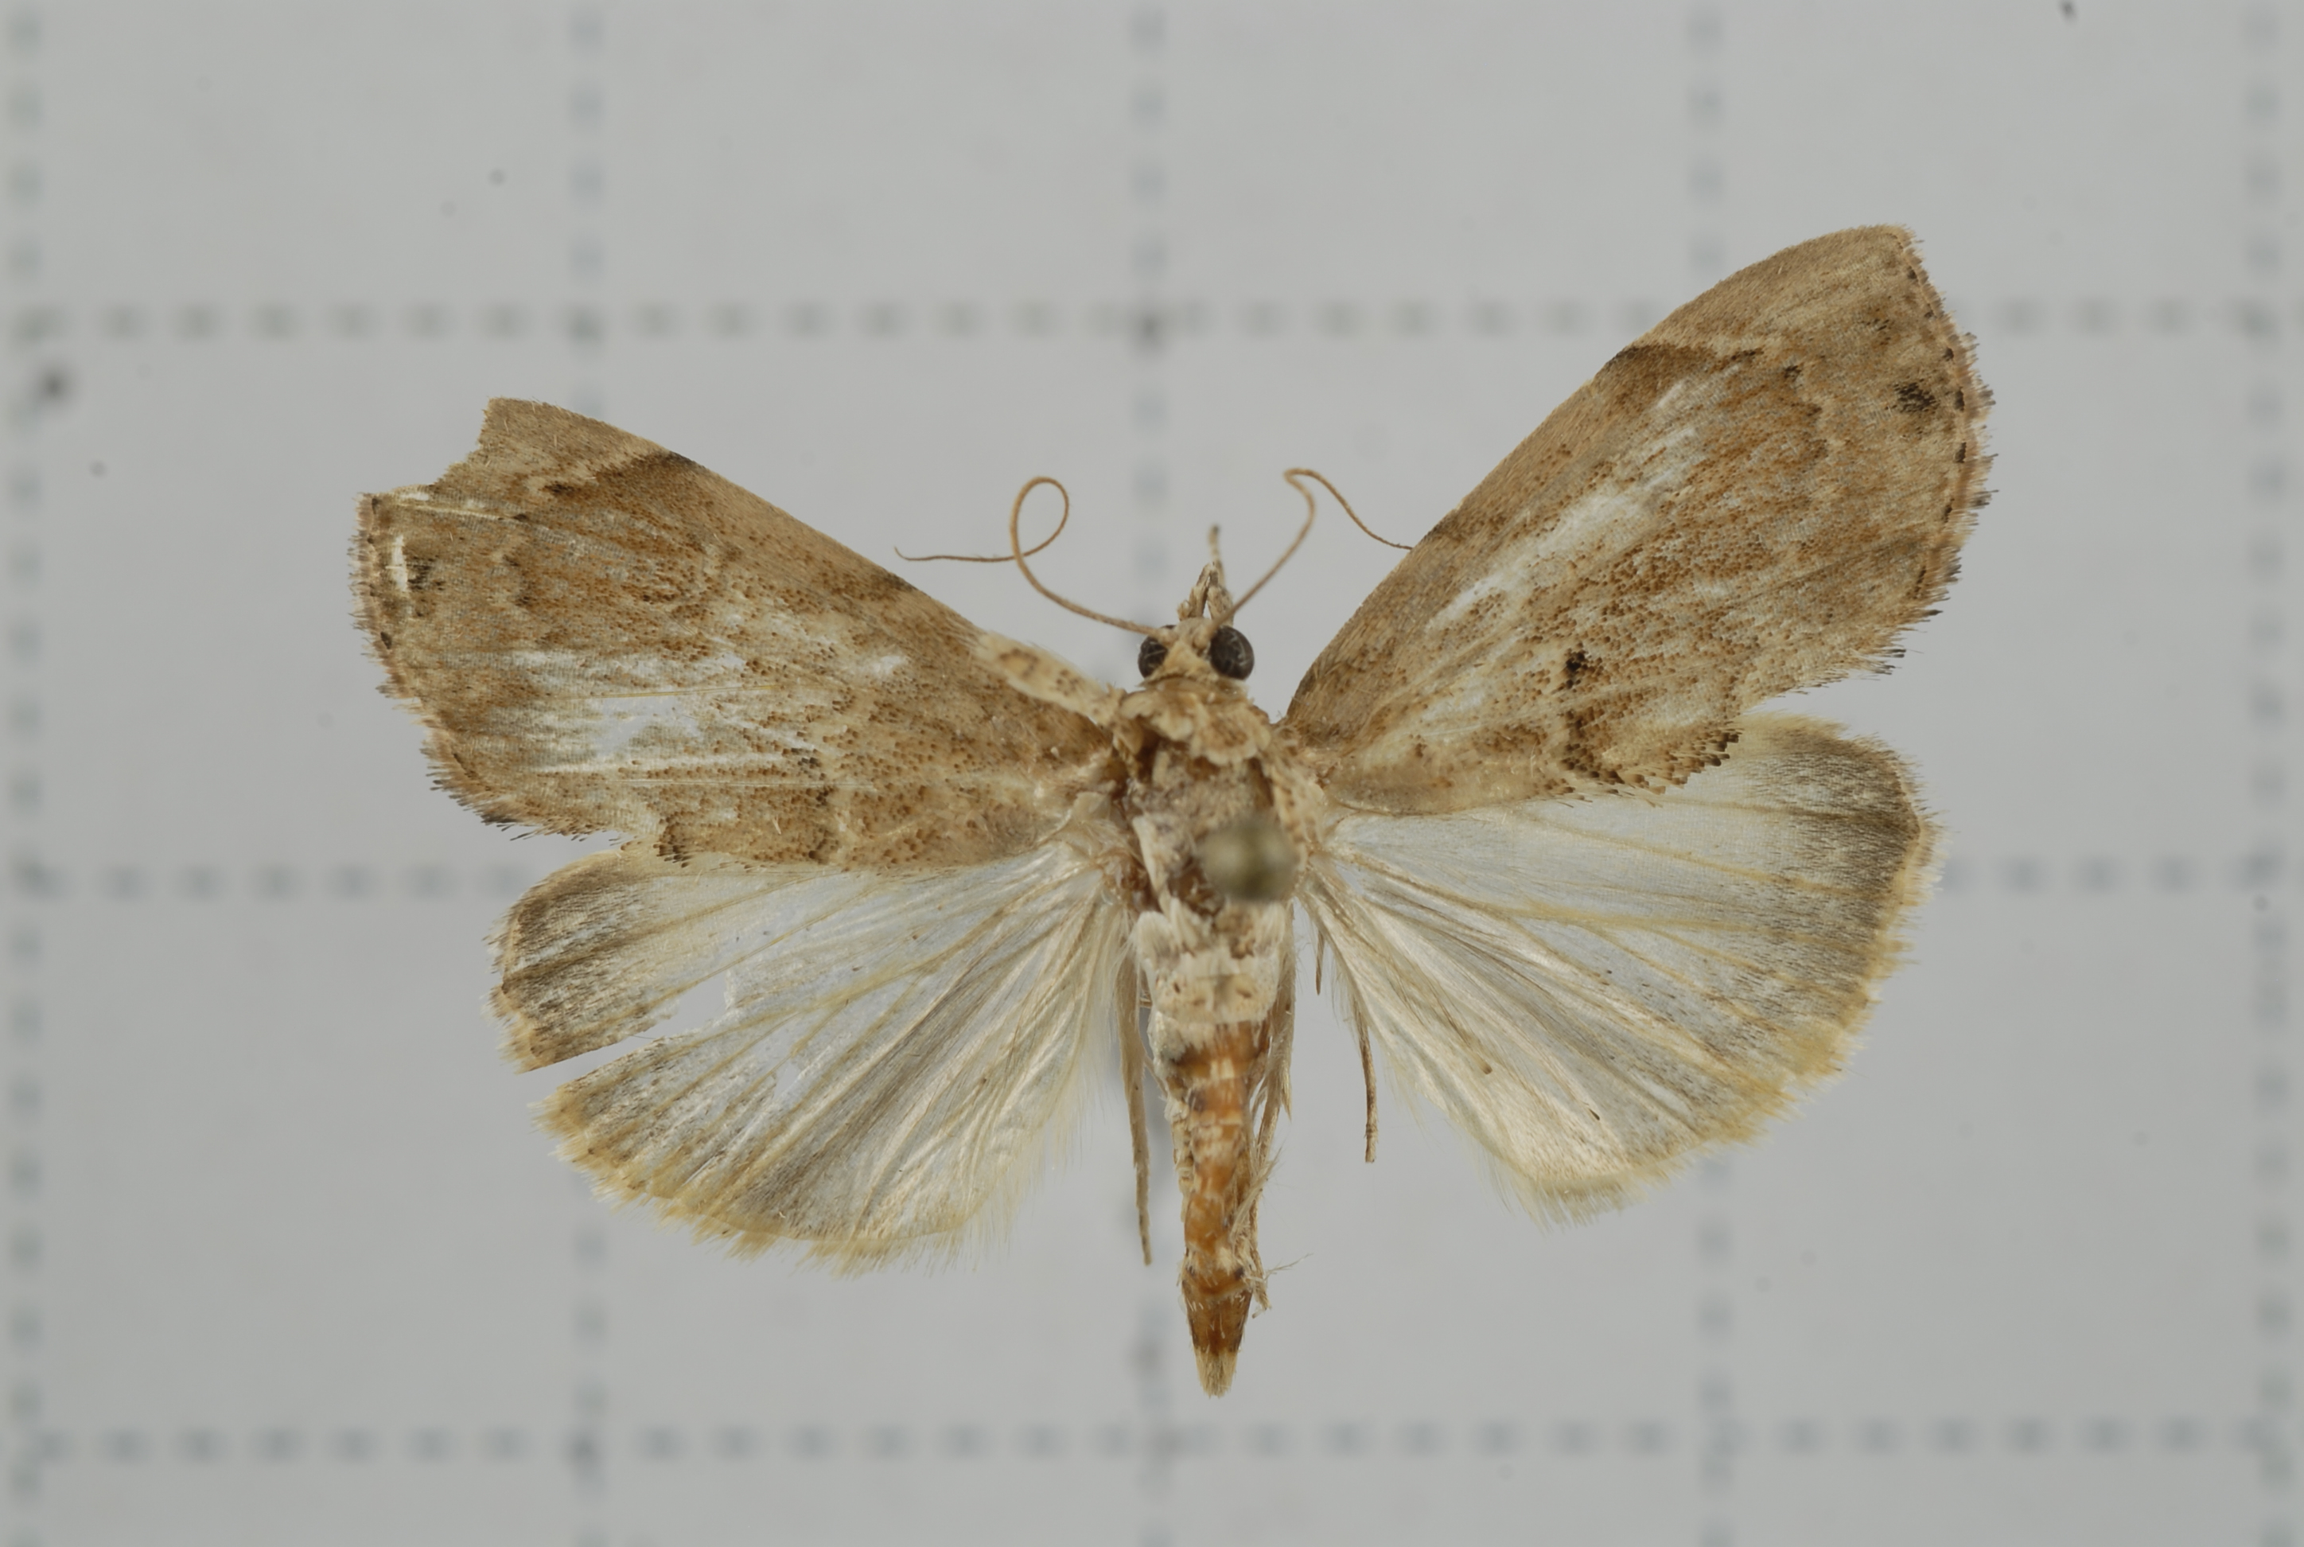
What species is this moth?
Crocidolomia subhirsutalis
